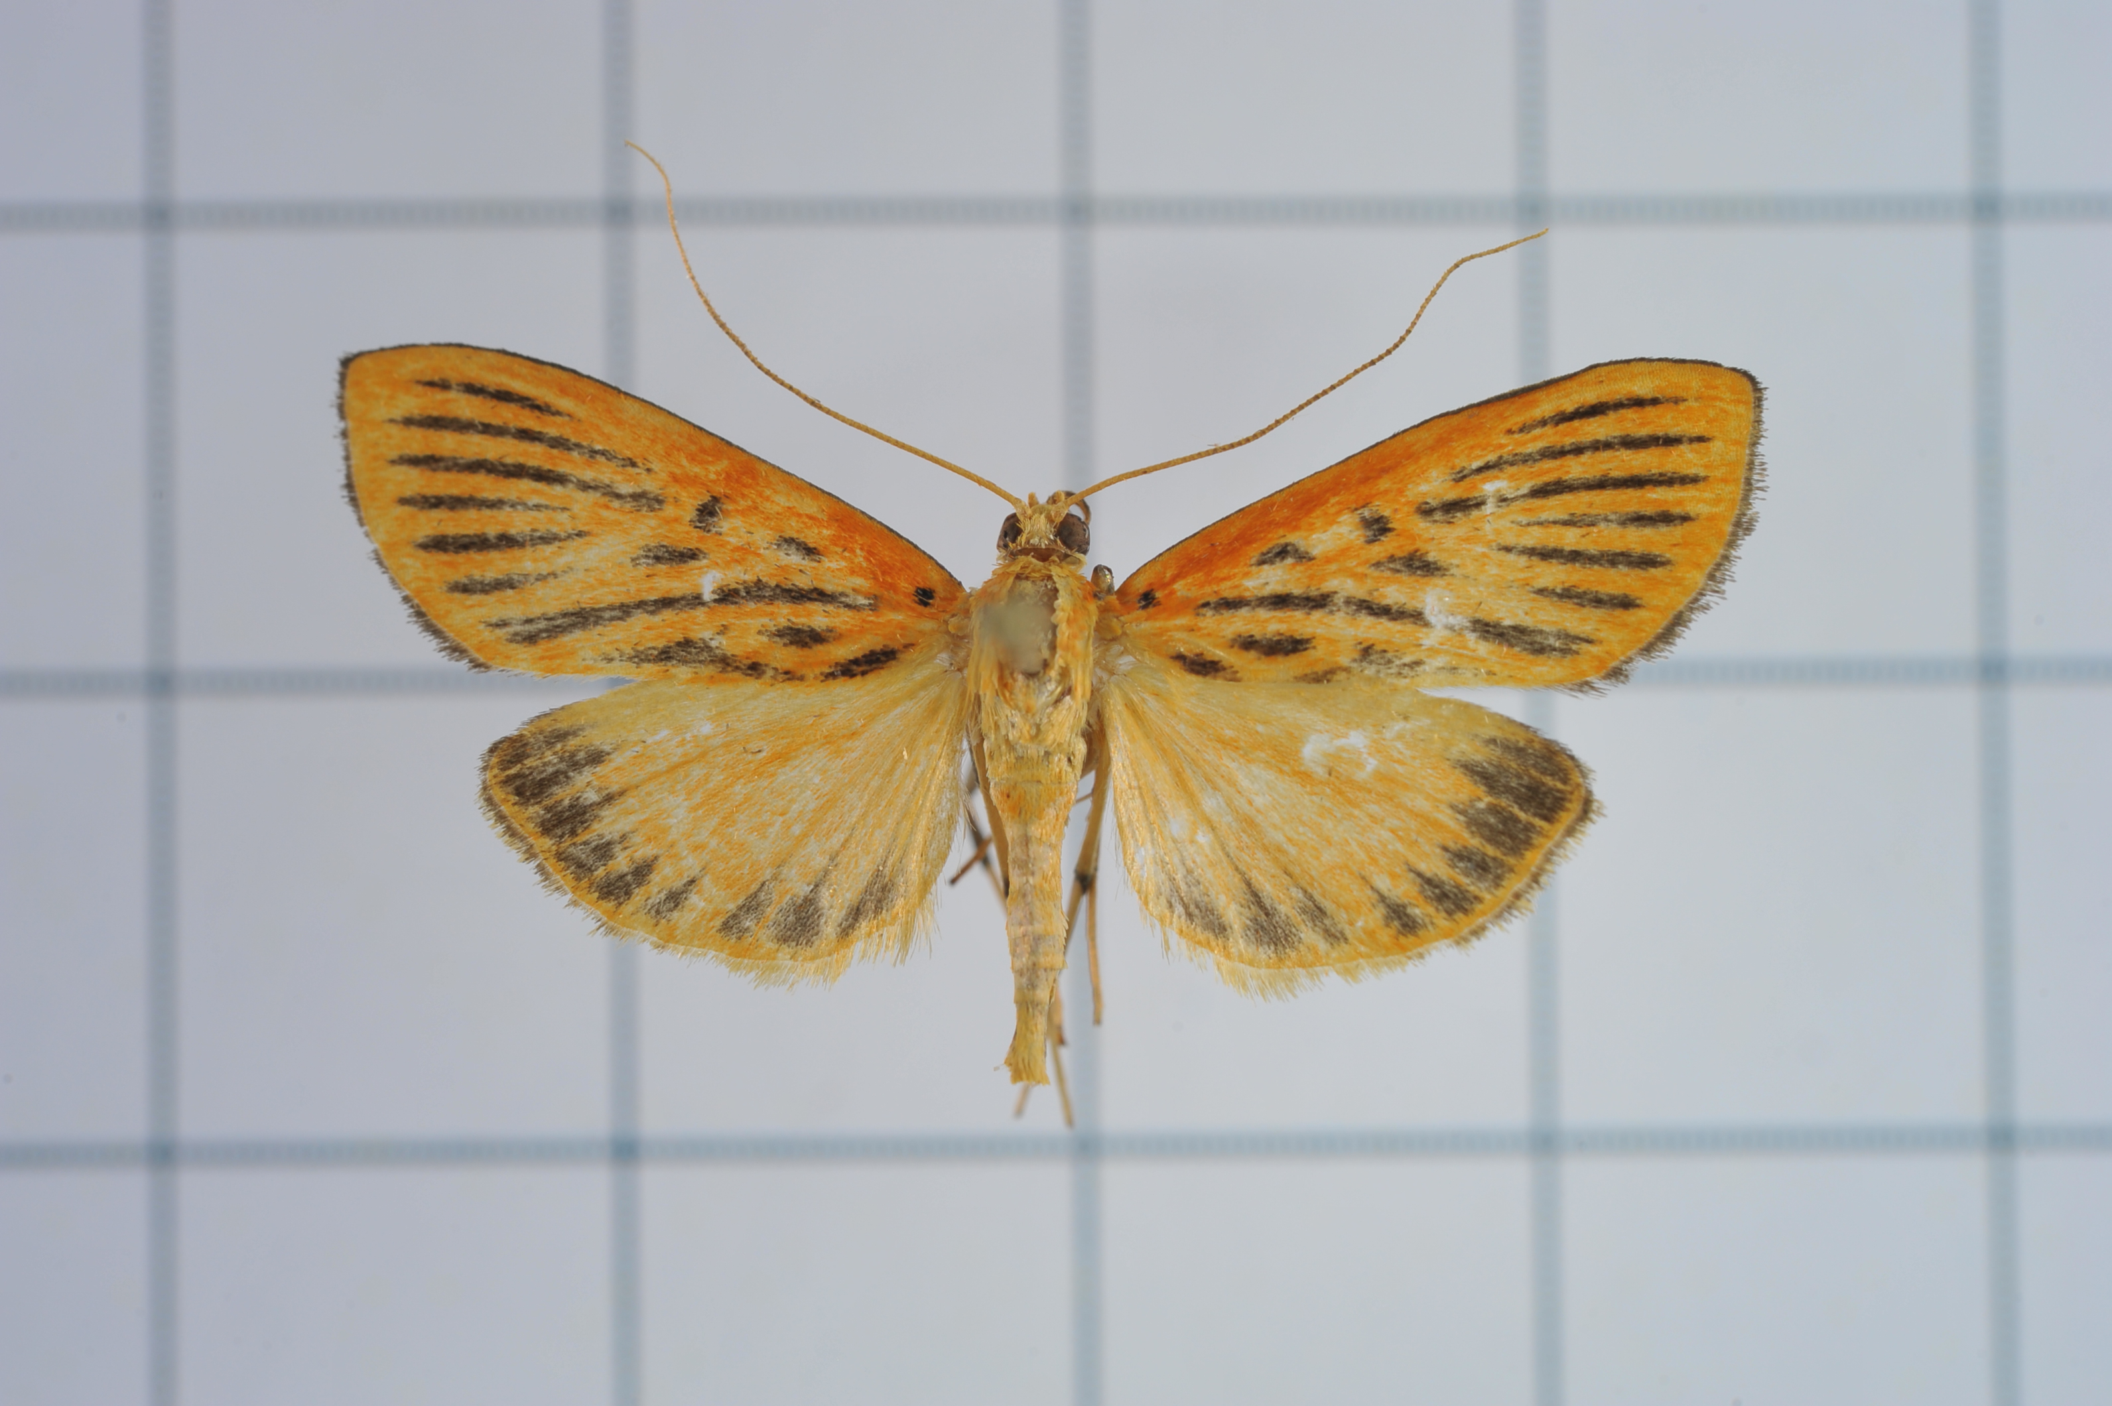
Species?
Tyspanodes striata
